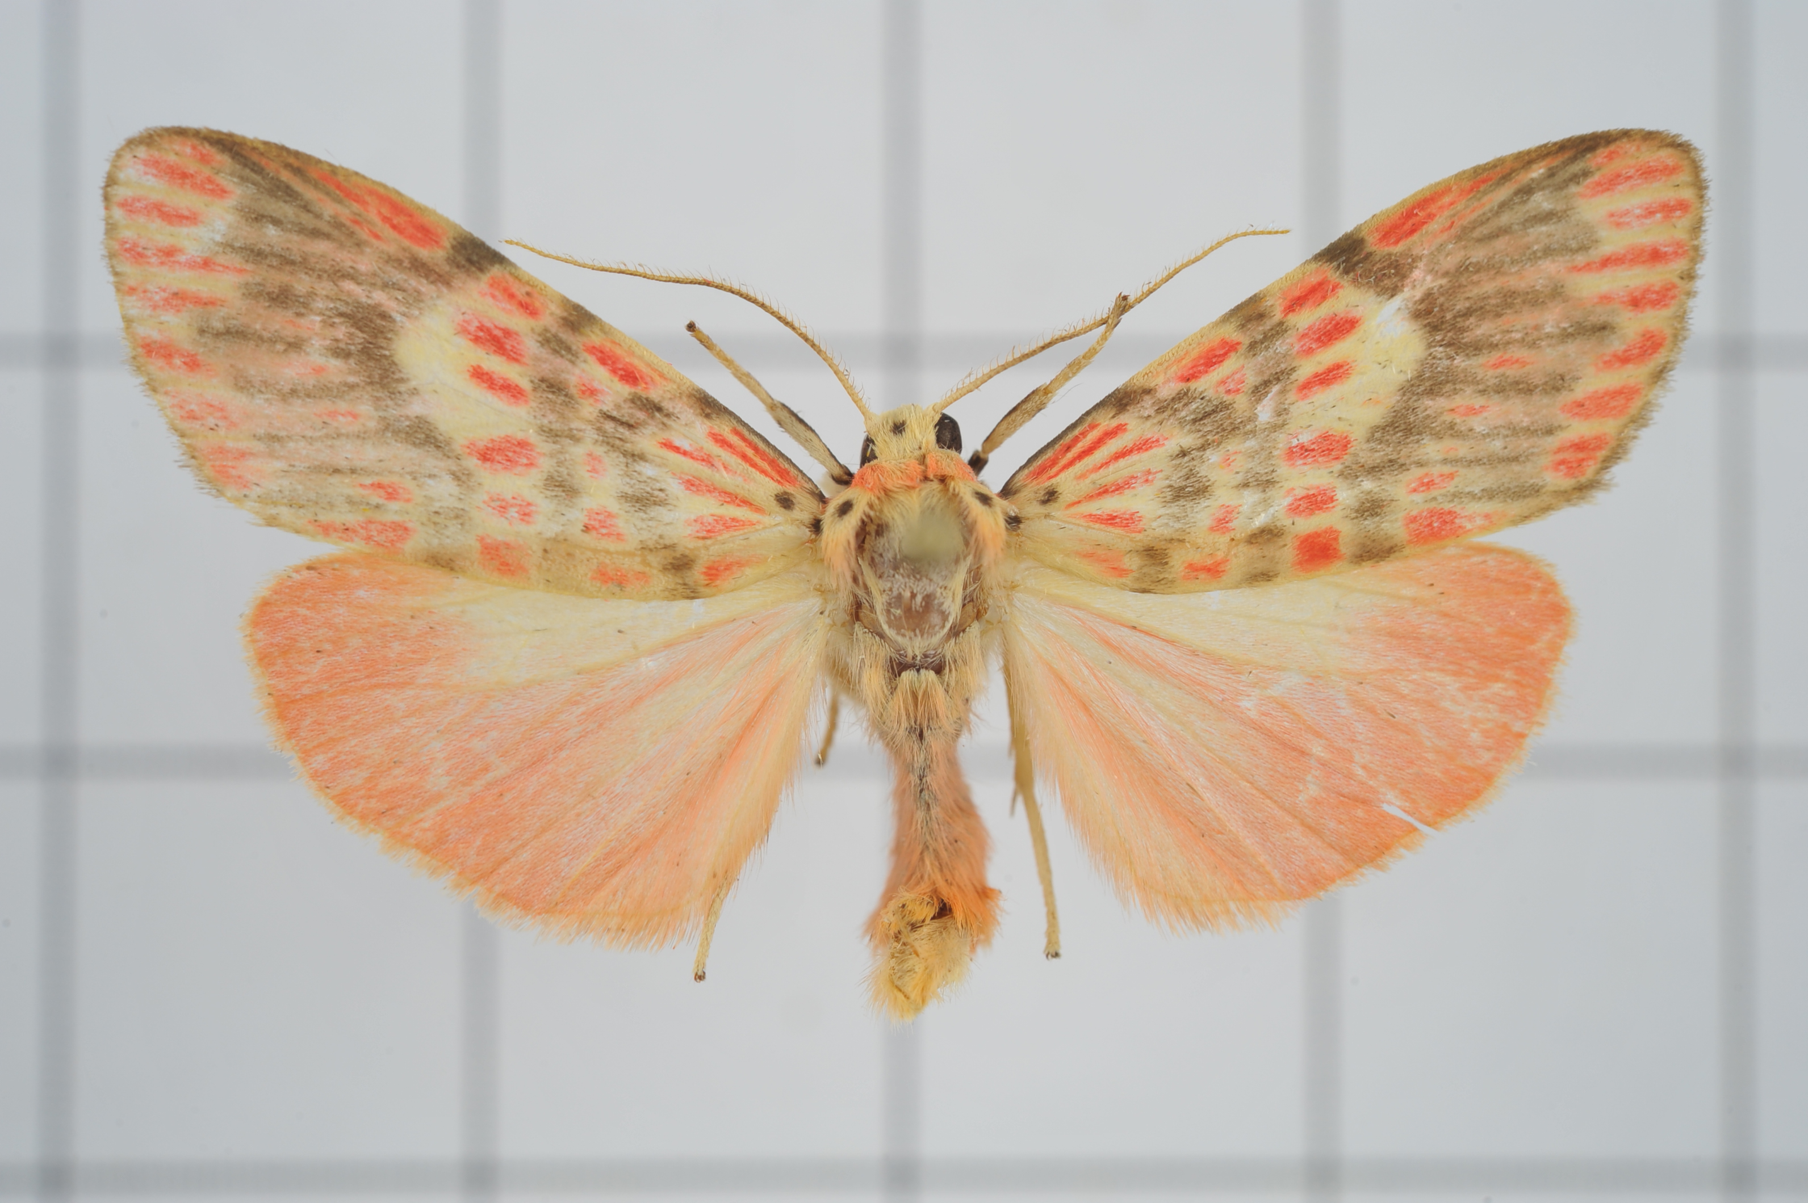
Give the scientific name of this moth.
Barsine fuscozonata
